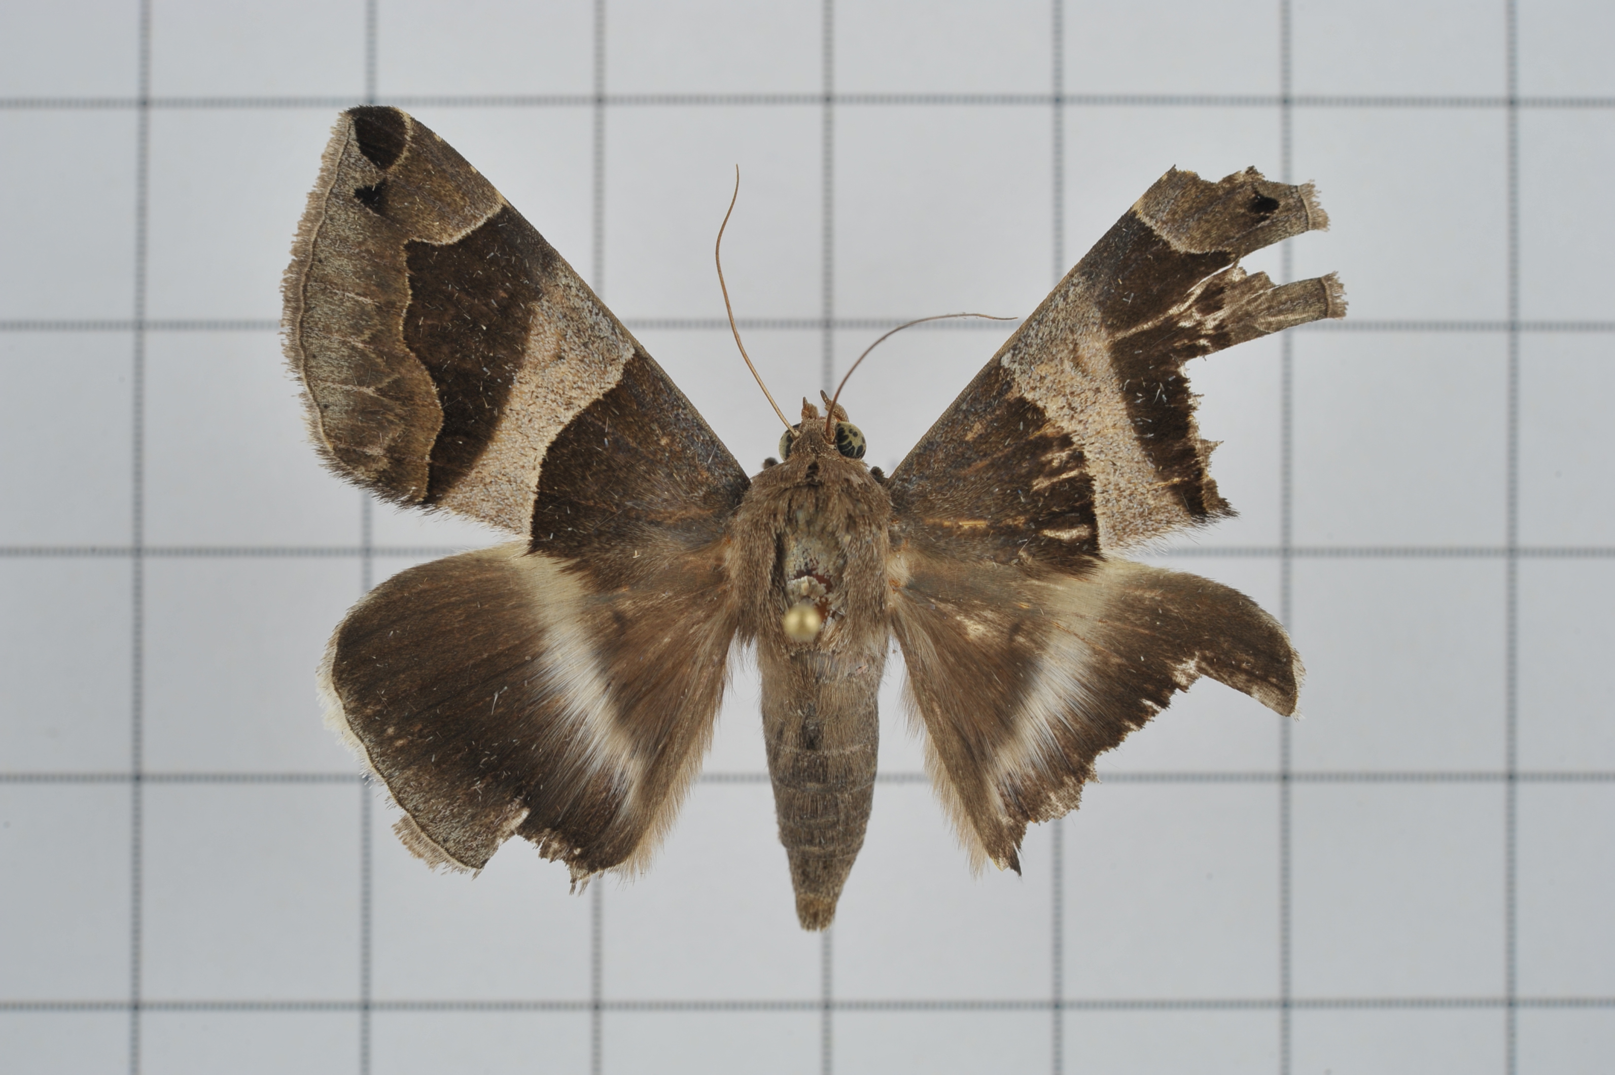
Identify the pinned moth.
Parallelia stuposa
